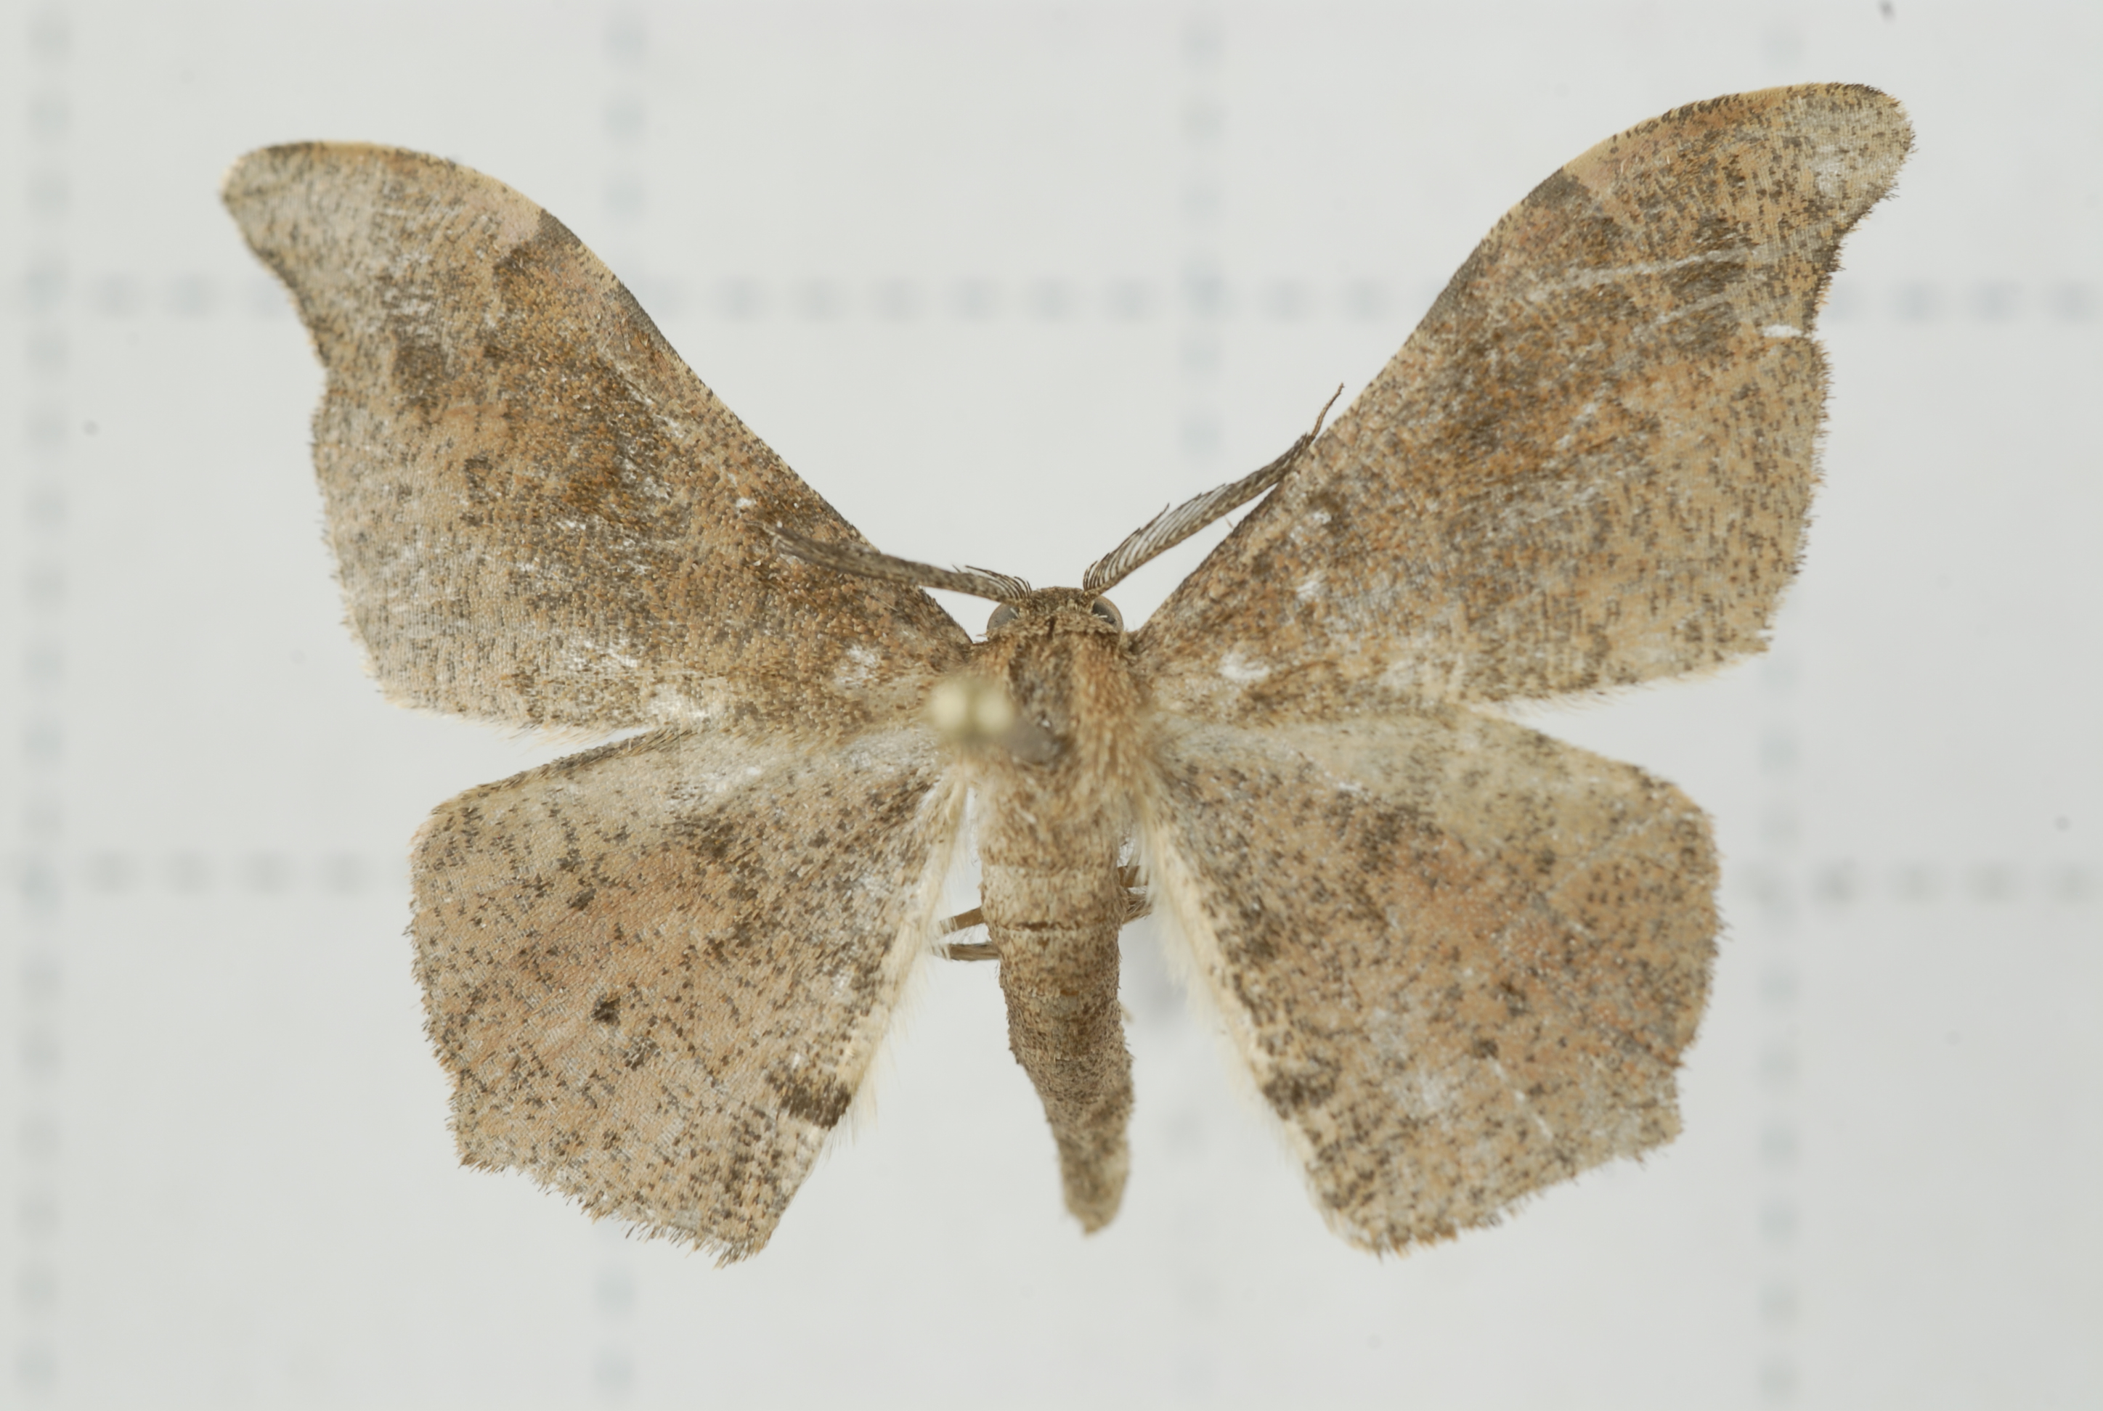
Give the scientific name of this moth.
Hyposidra talaca talaca
